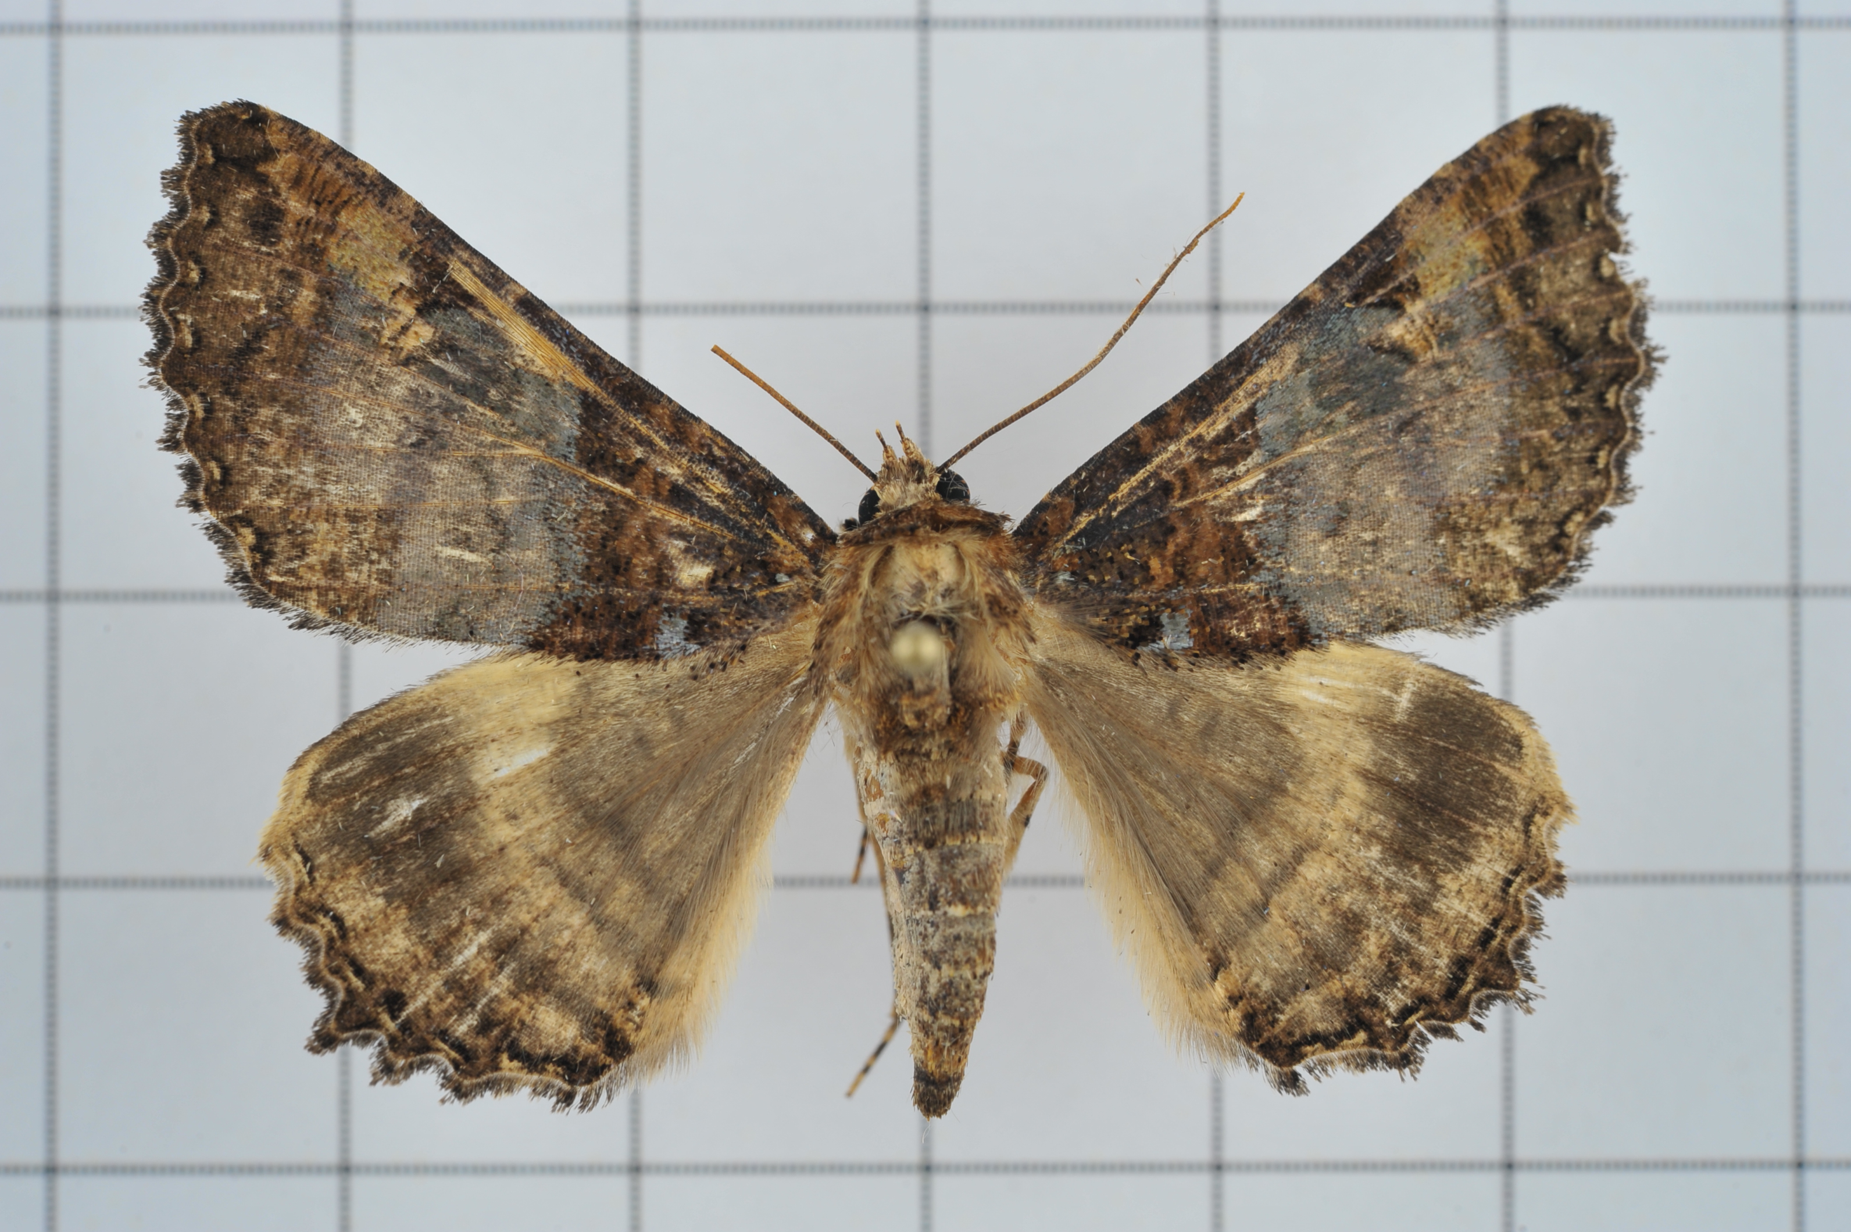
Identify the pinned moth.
Daddala lucilla
